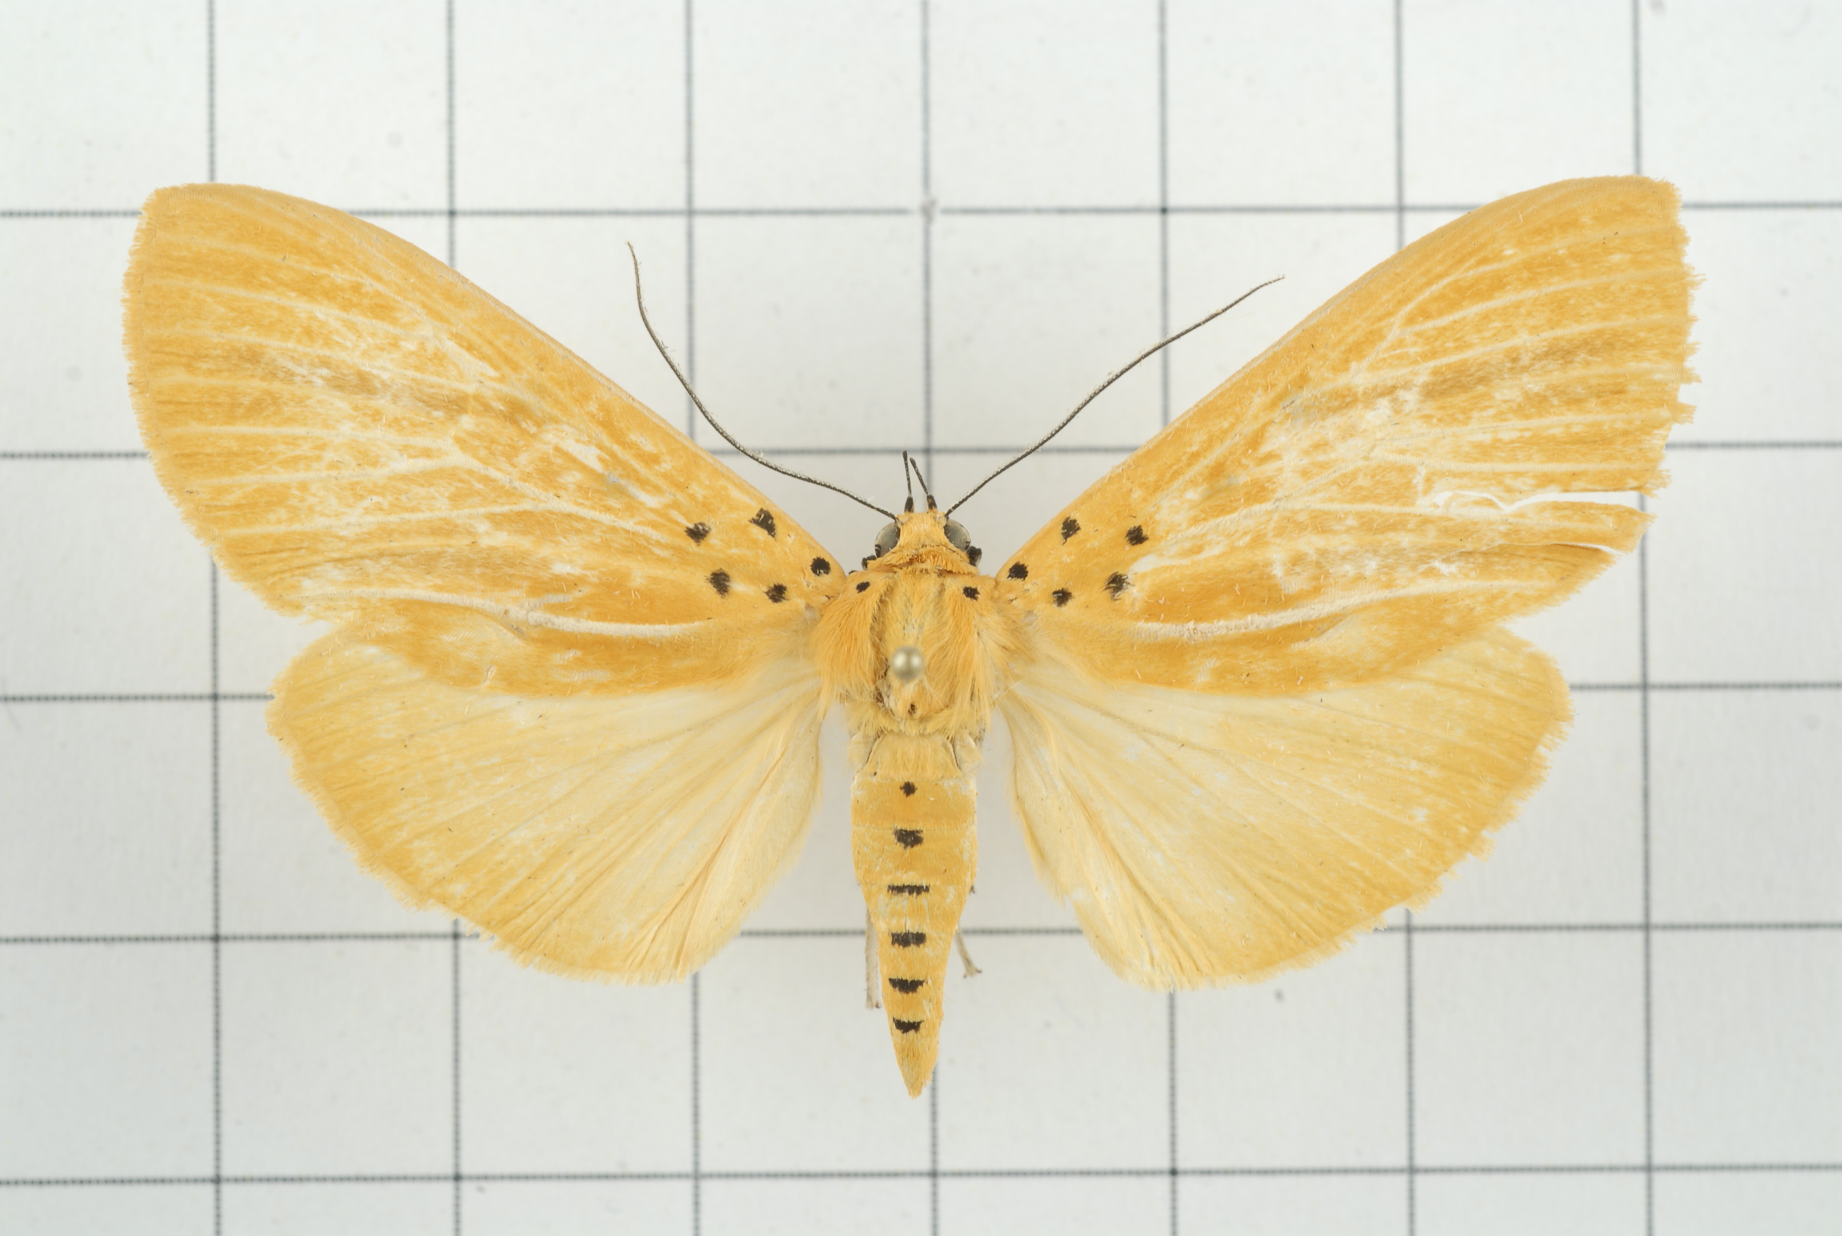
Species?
Asota egens confinis
